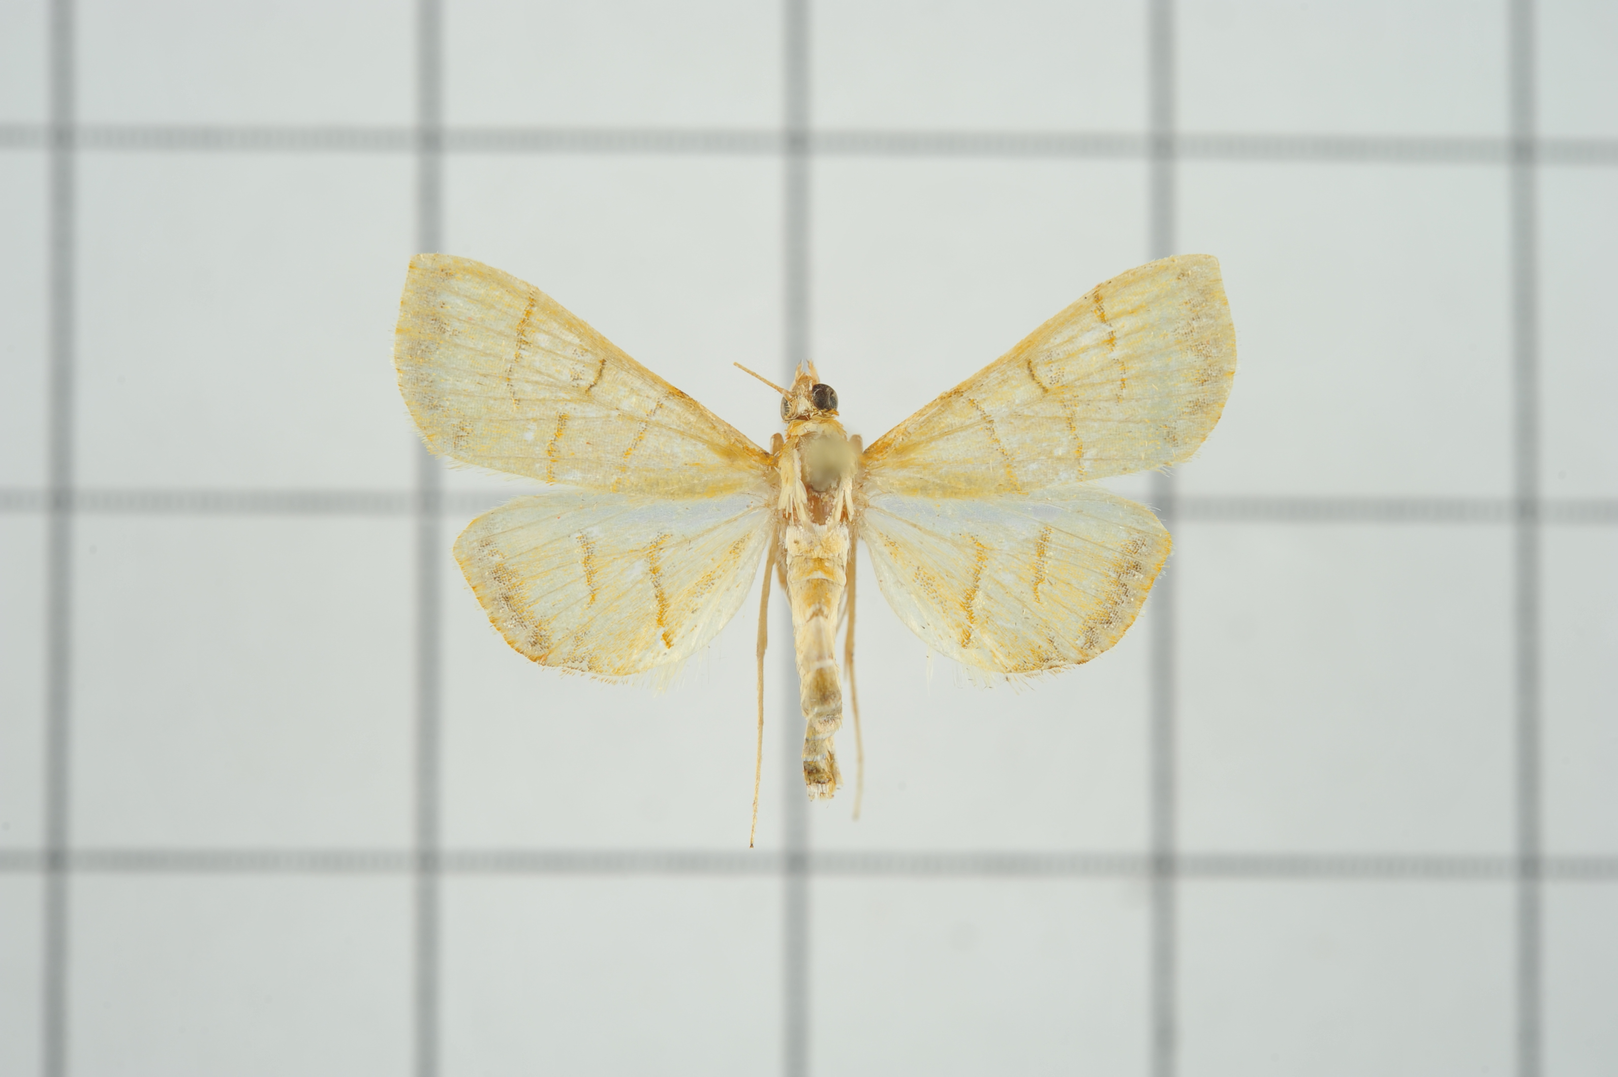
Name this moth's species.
Pagyda lustralis
